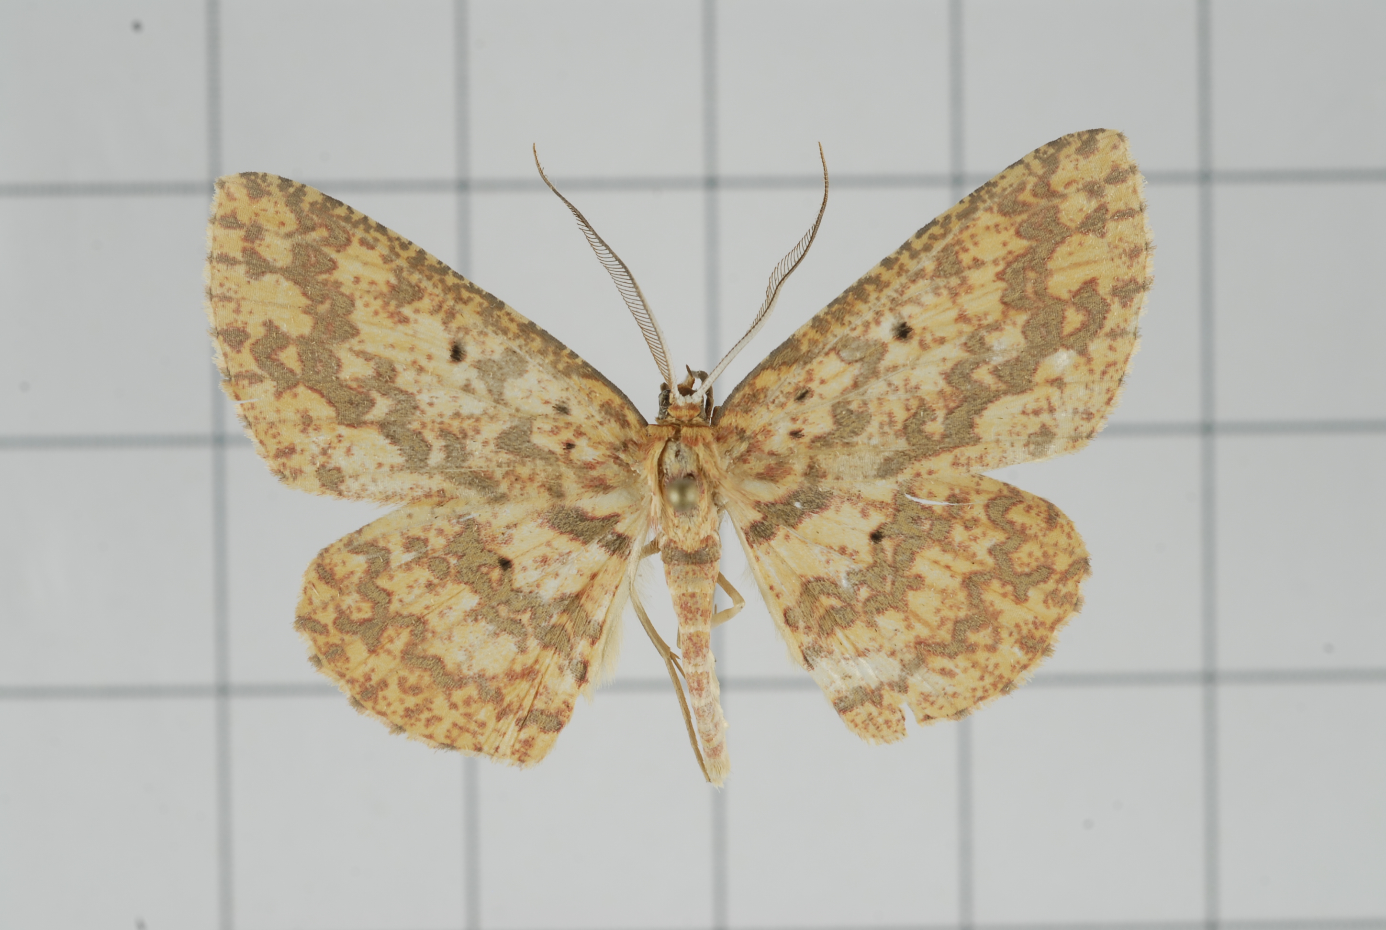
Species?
Borbacha pardaria
